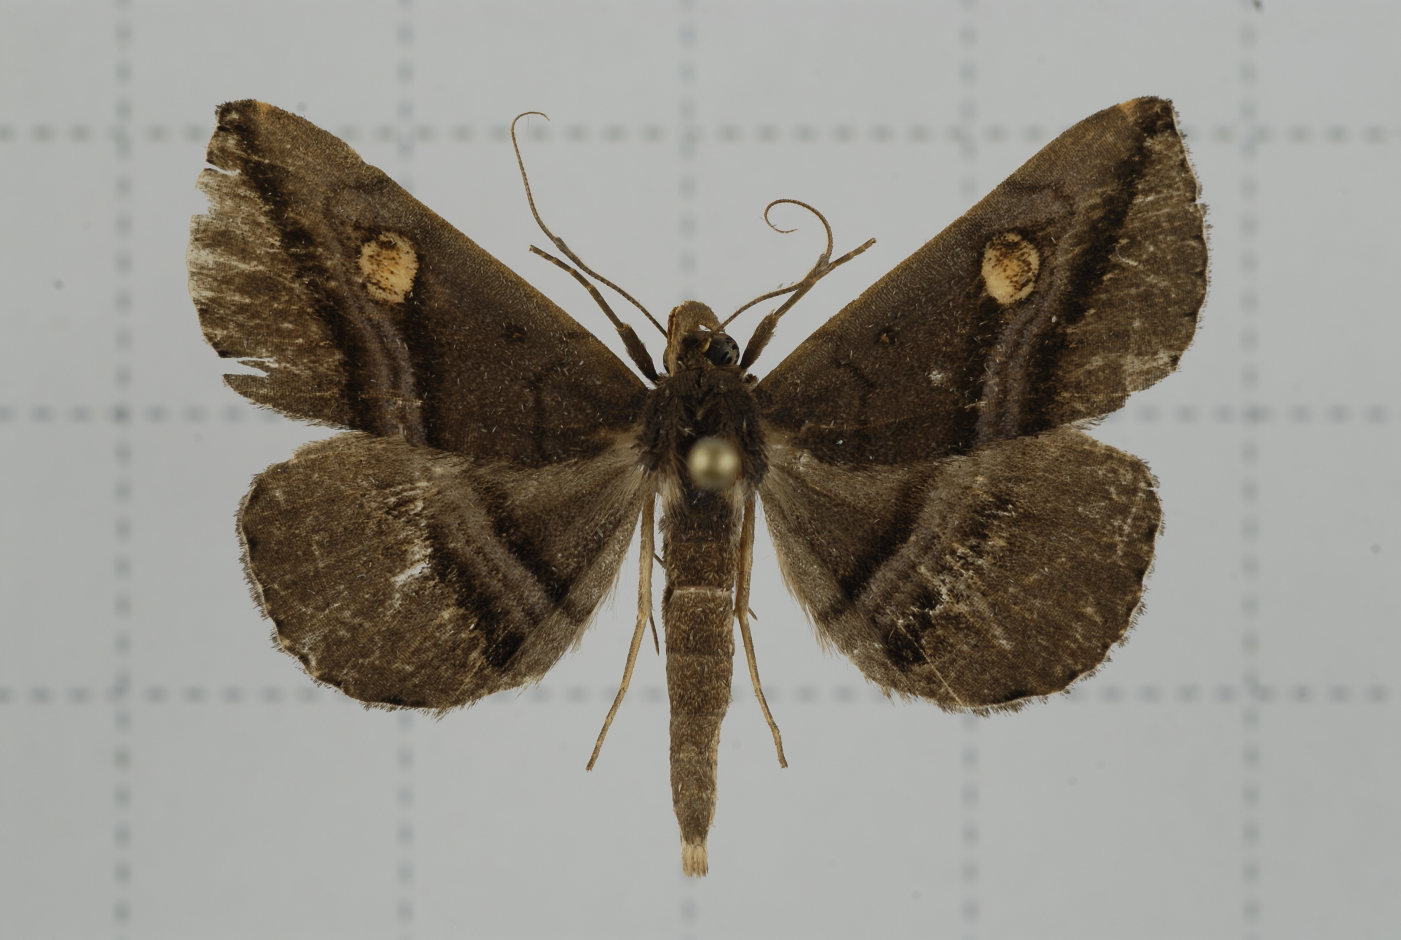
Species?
Hadennia ochreistigma
